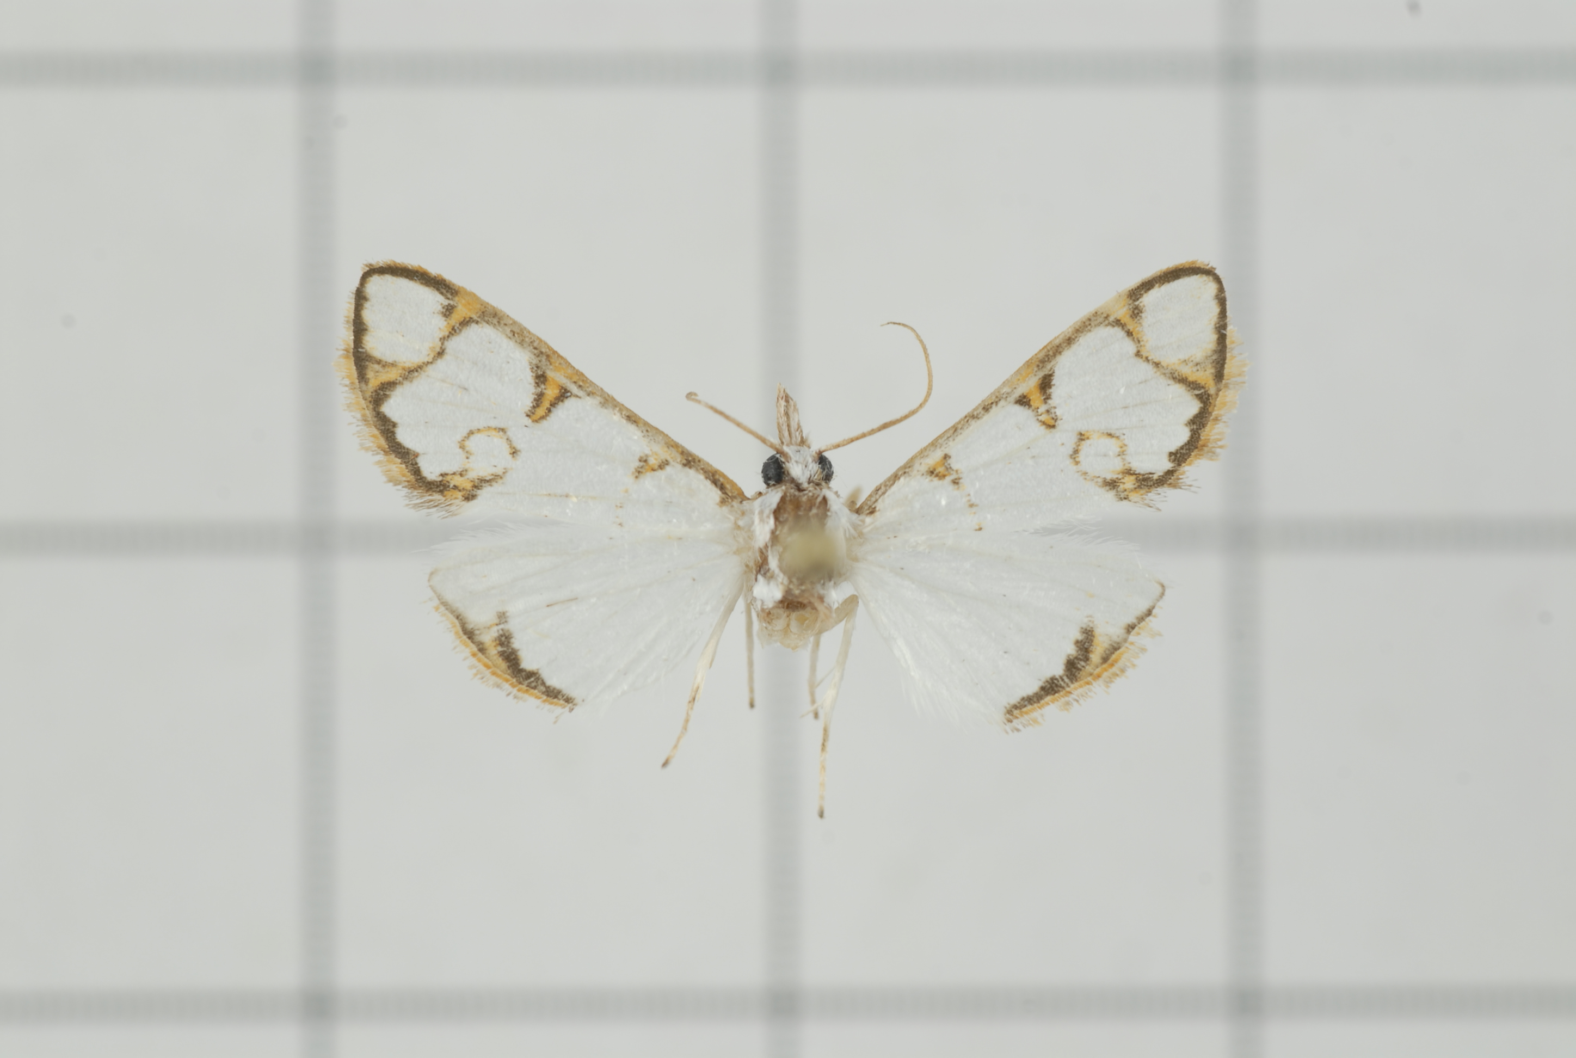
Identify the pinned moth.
Cirrhochrista brizoalis
